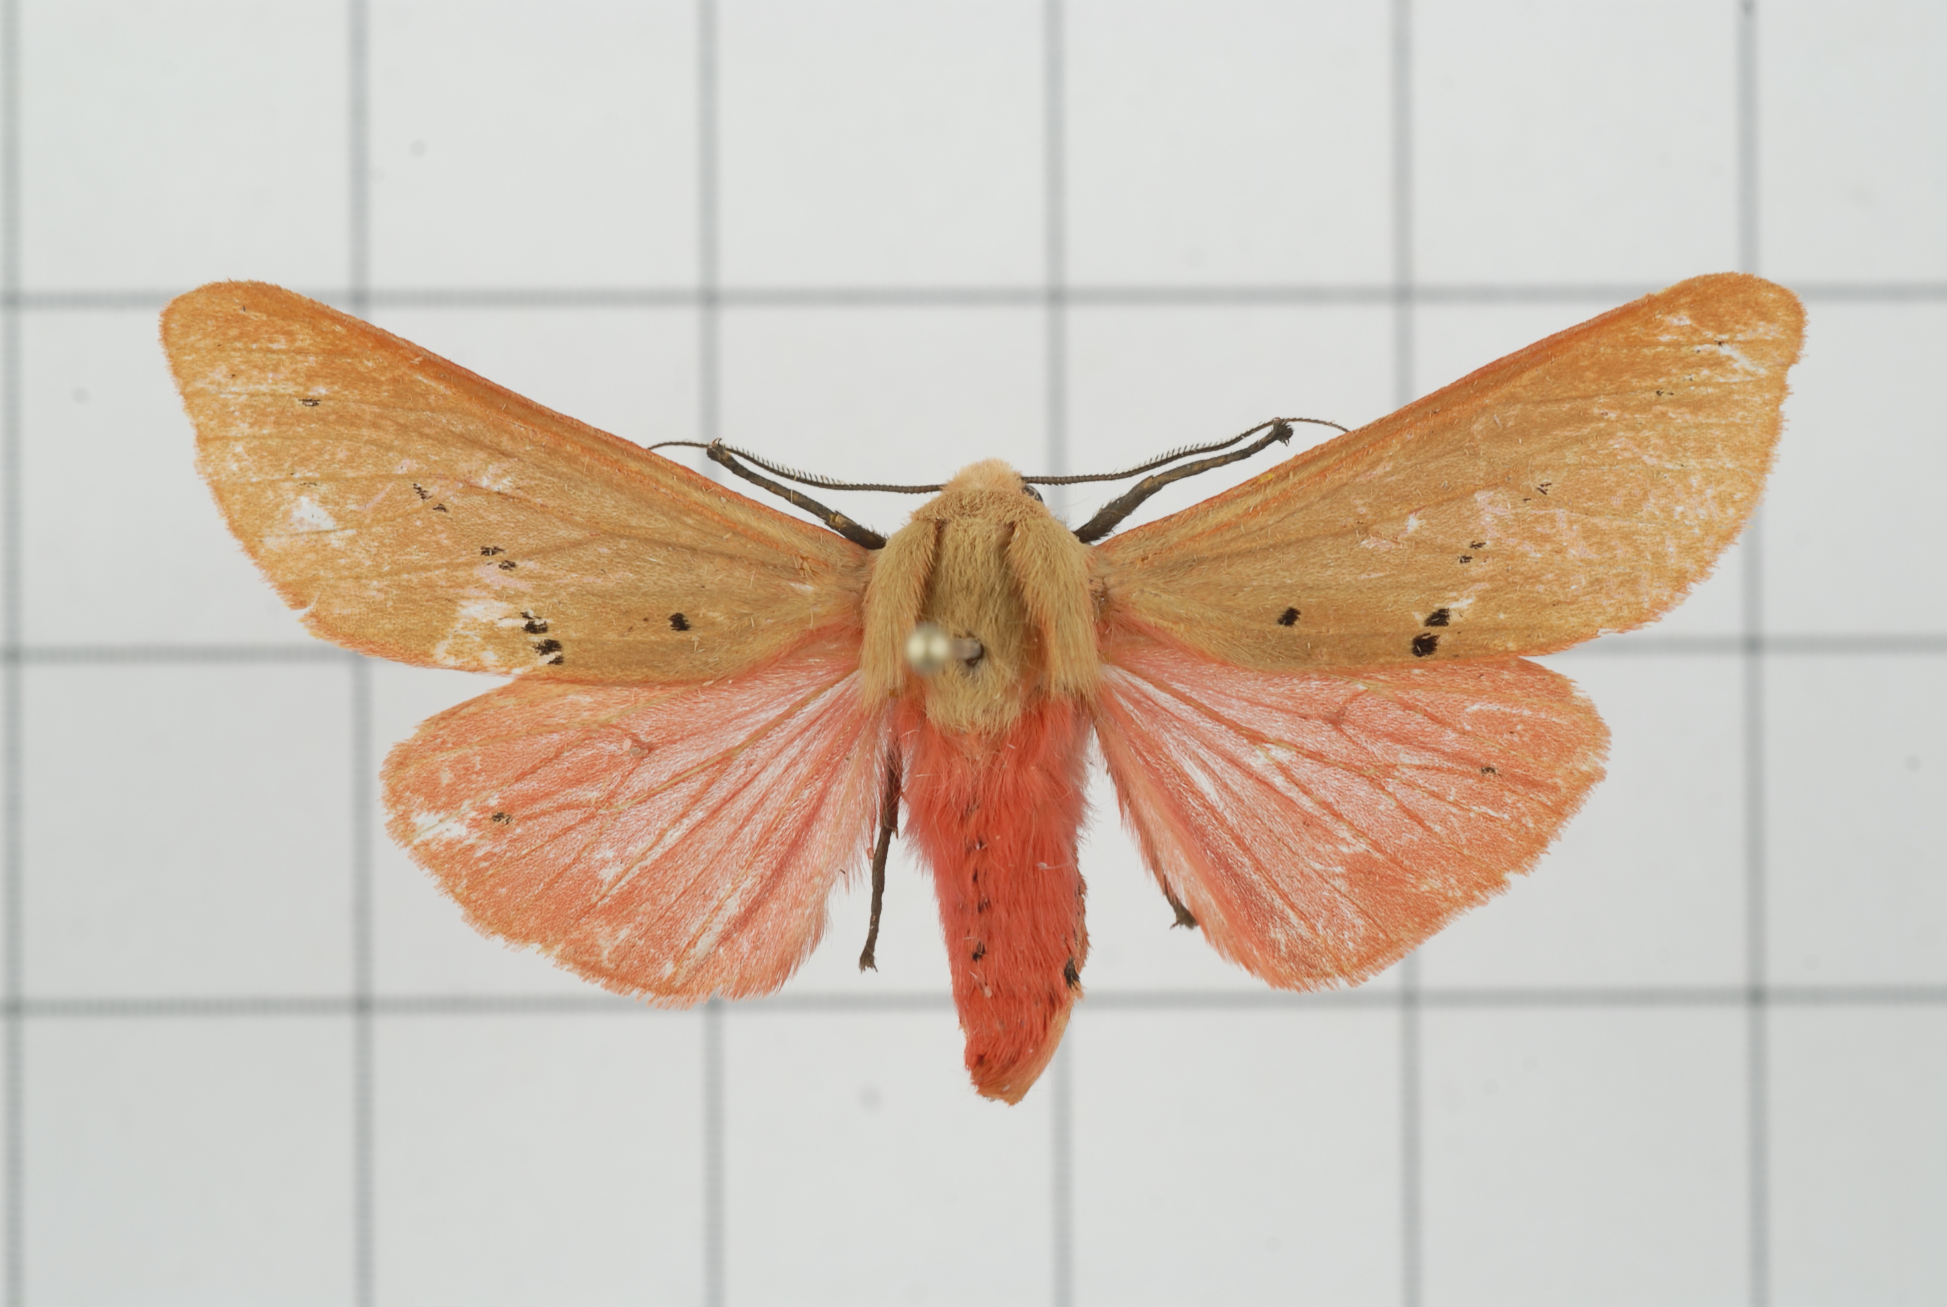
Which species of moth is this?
Spilarctia wilemani
